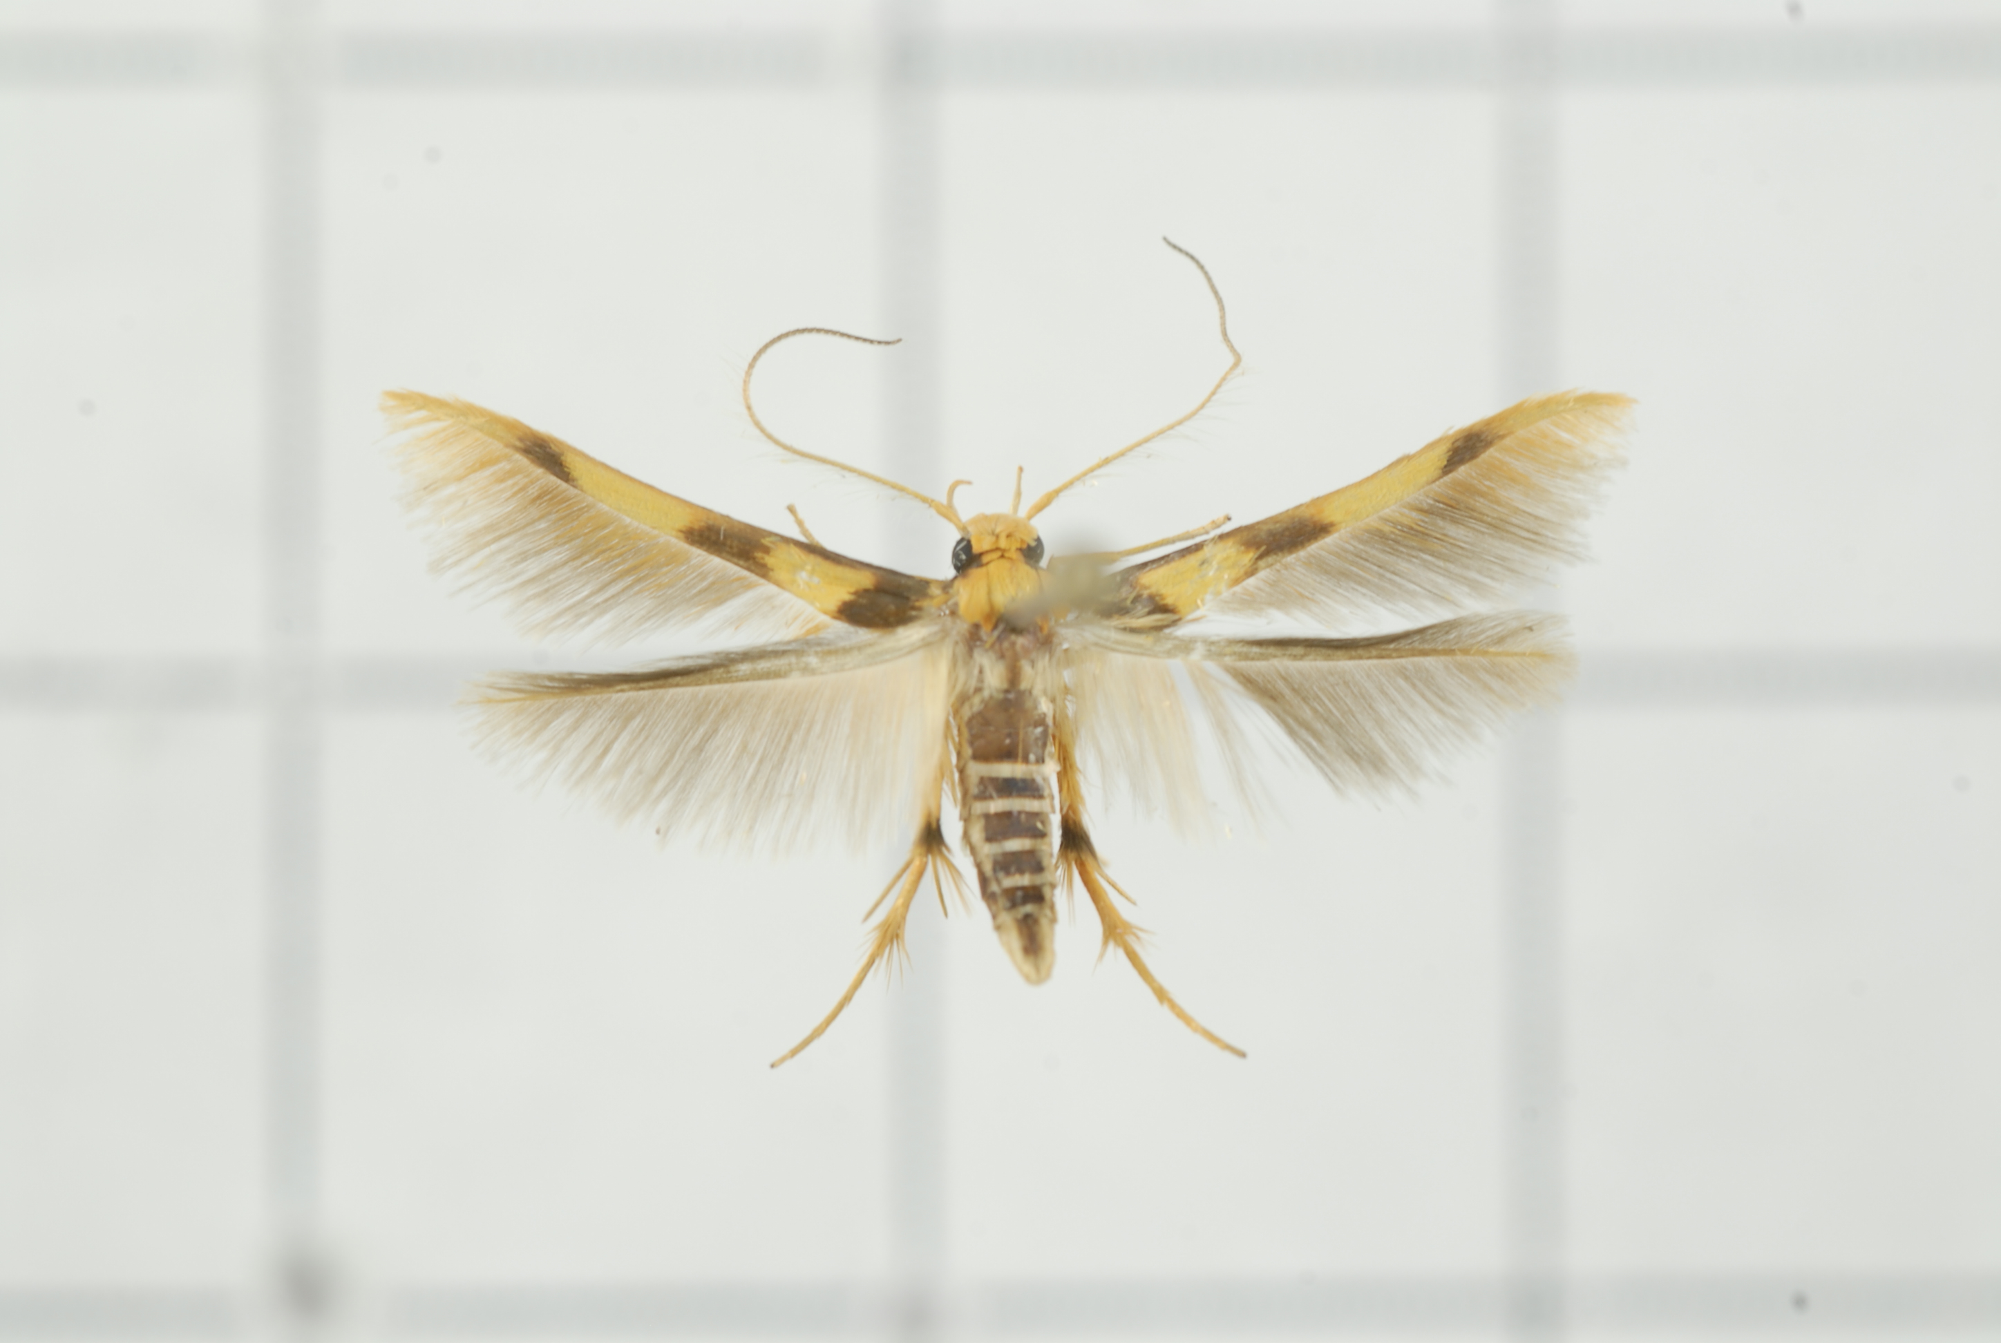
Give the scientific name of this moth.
Stathmopoda fusciumeraris
